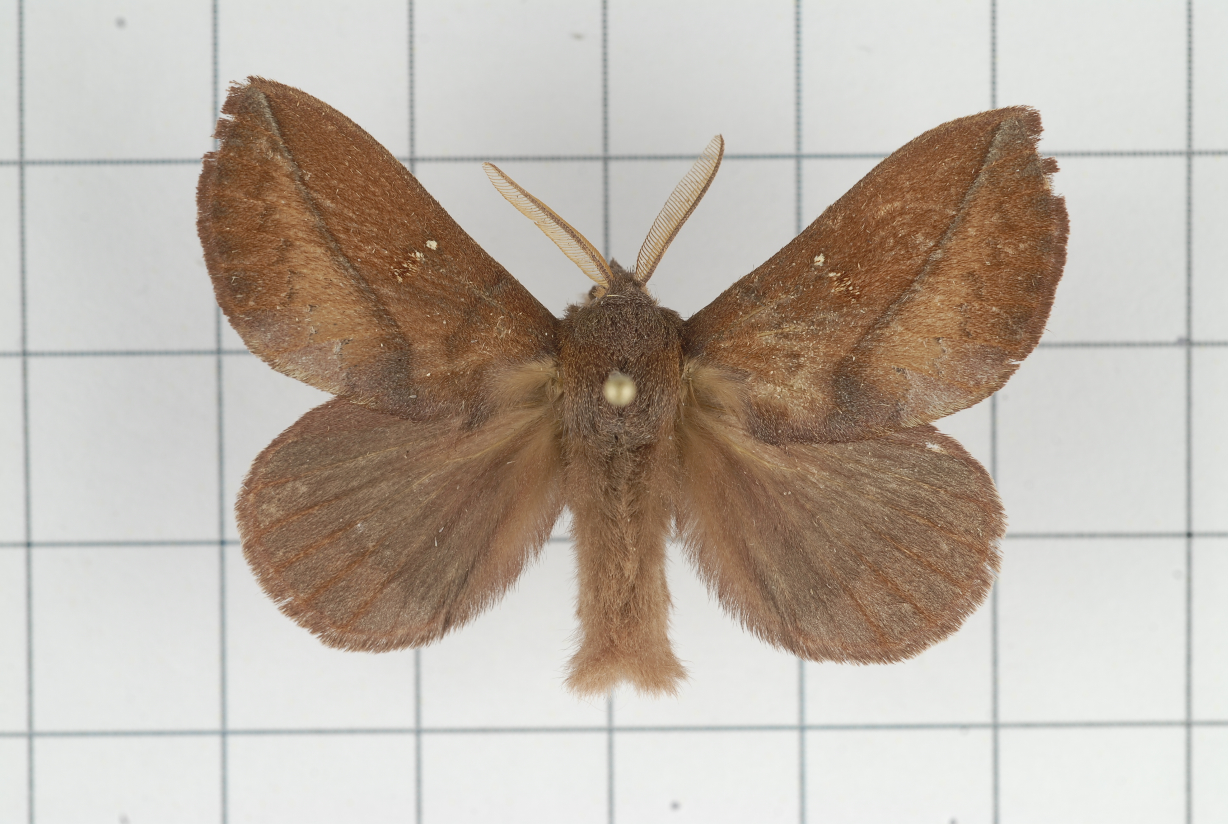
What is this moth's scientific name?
Euthrix orboy occasialis
